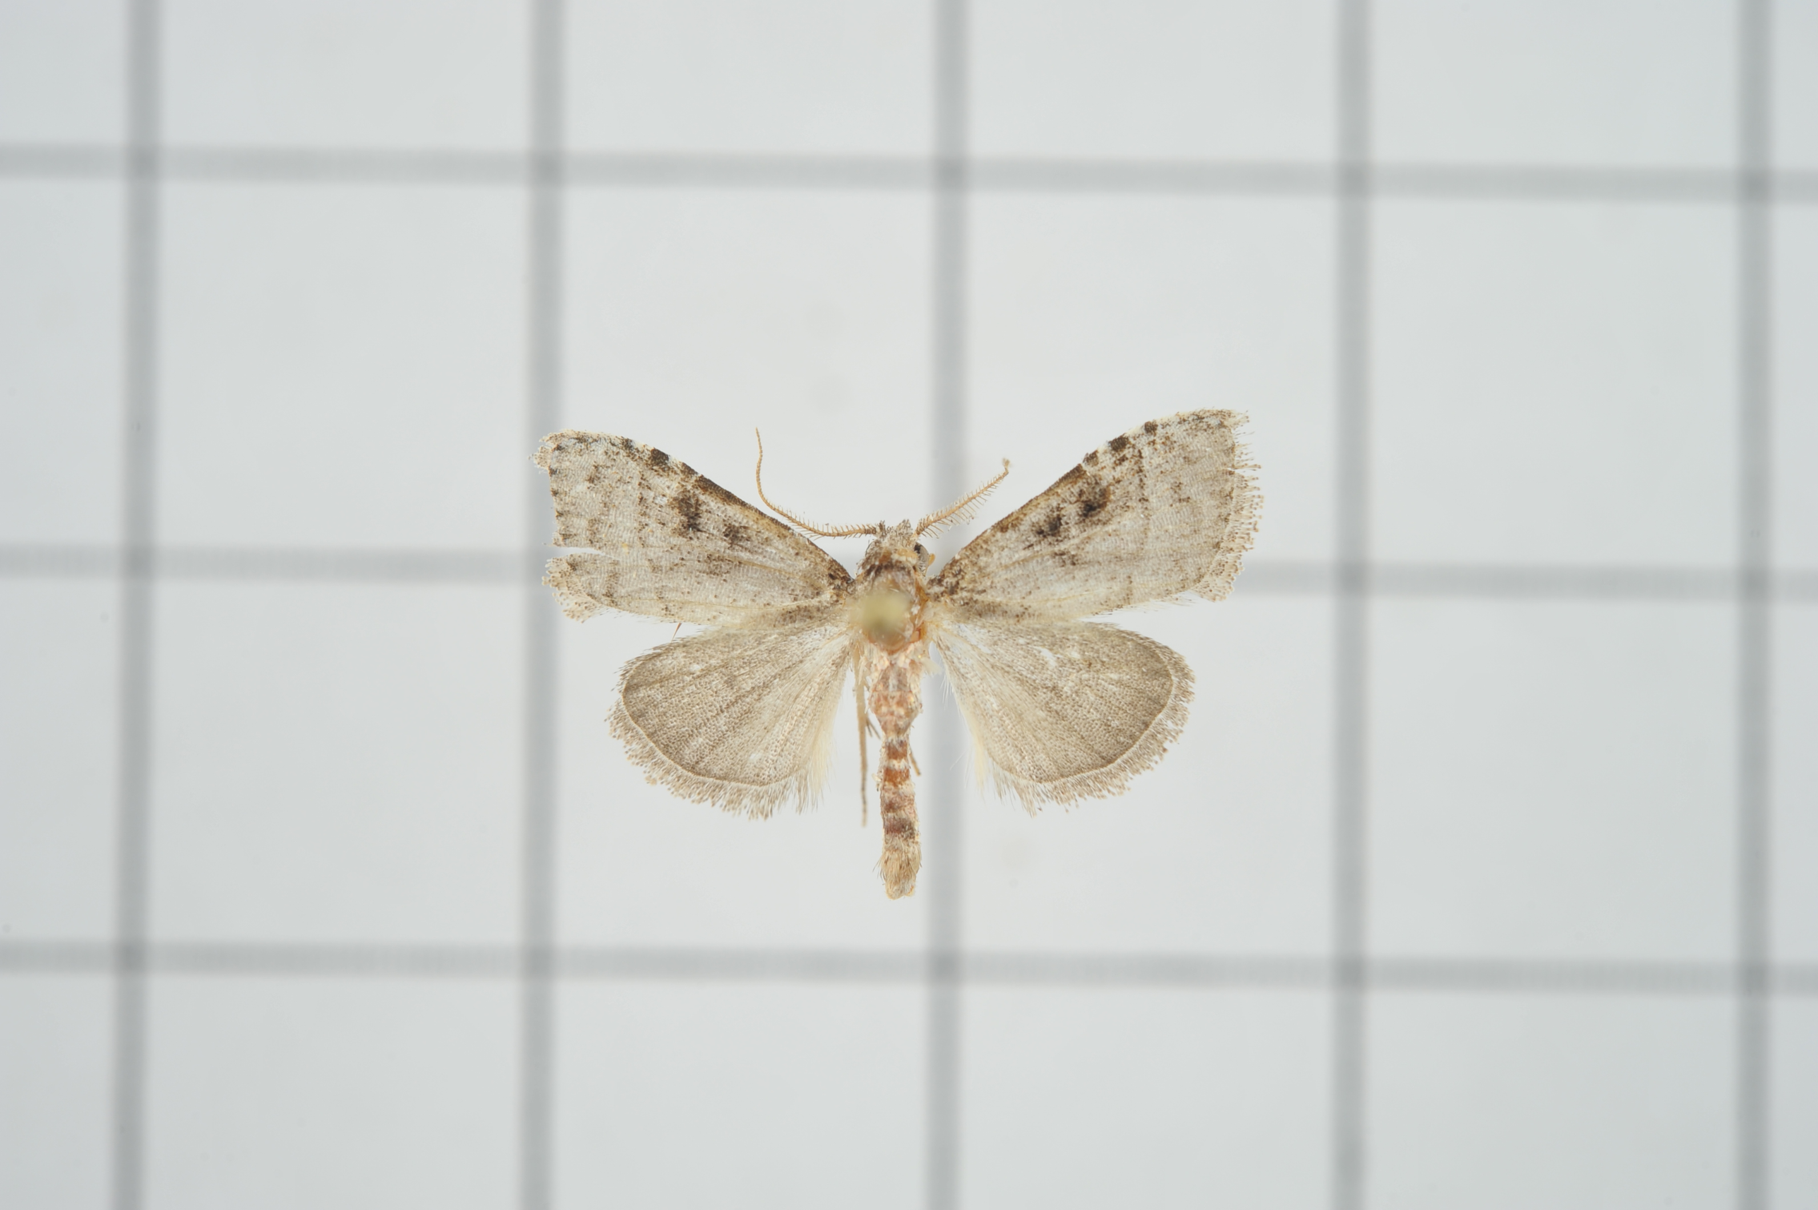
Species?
Meganola triangulalis
